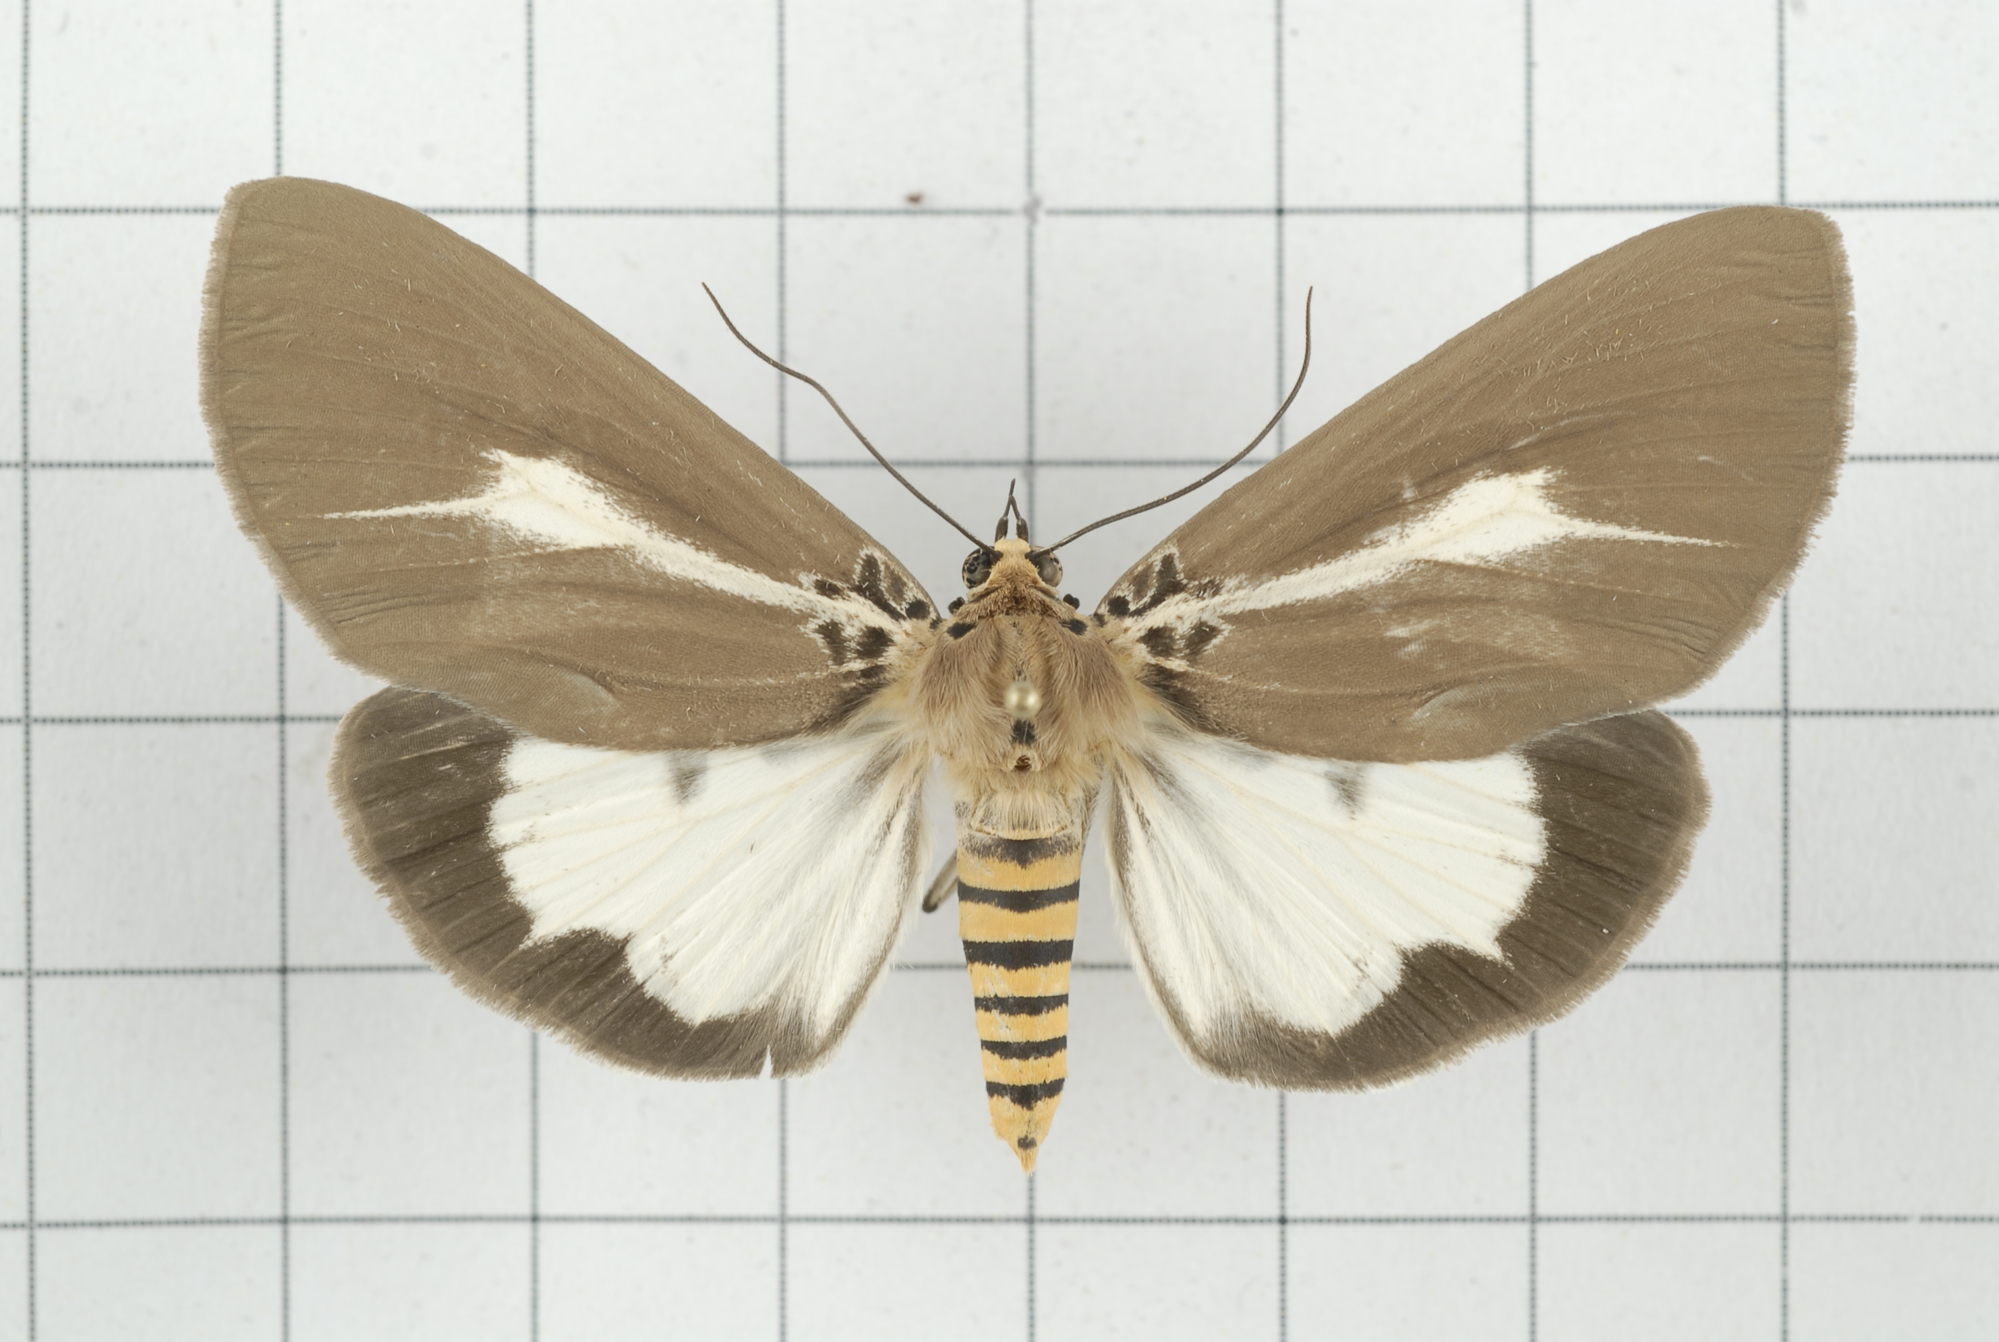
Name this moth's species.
Asota heliconia zebrina
